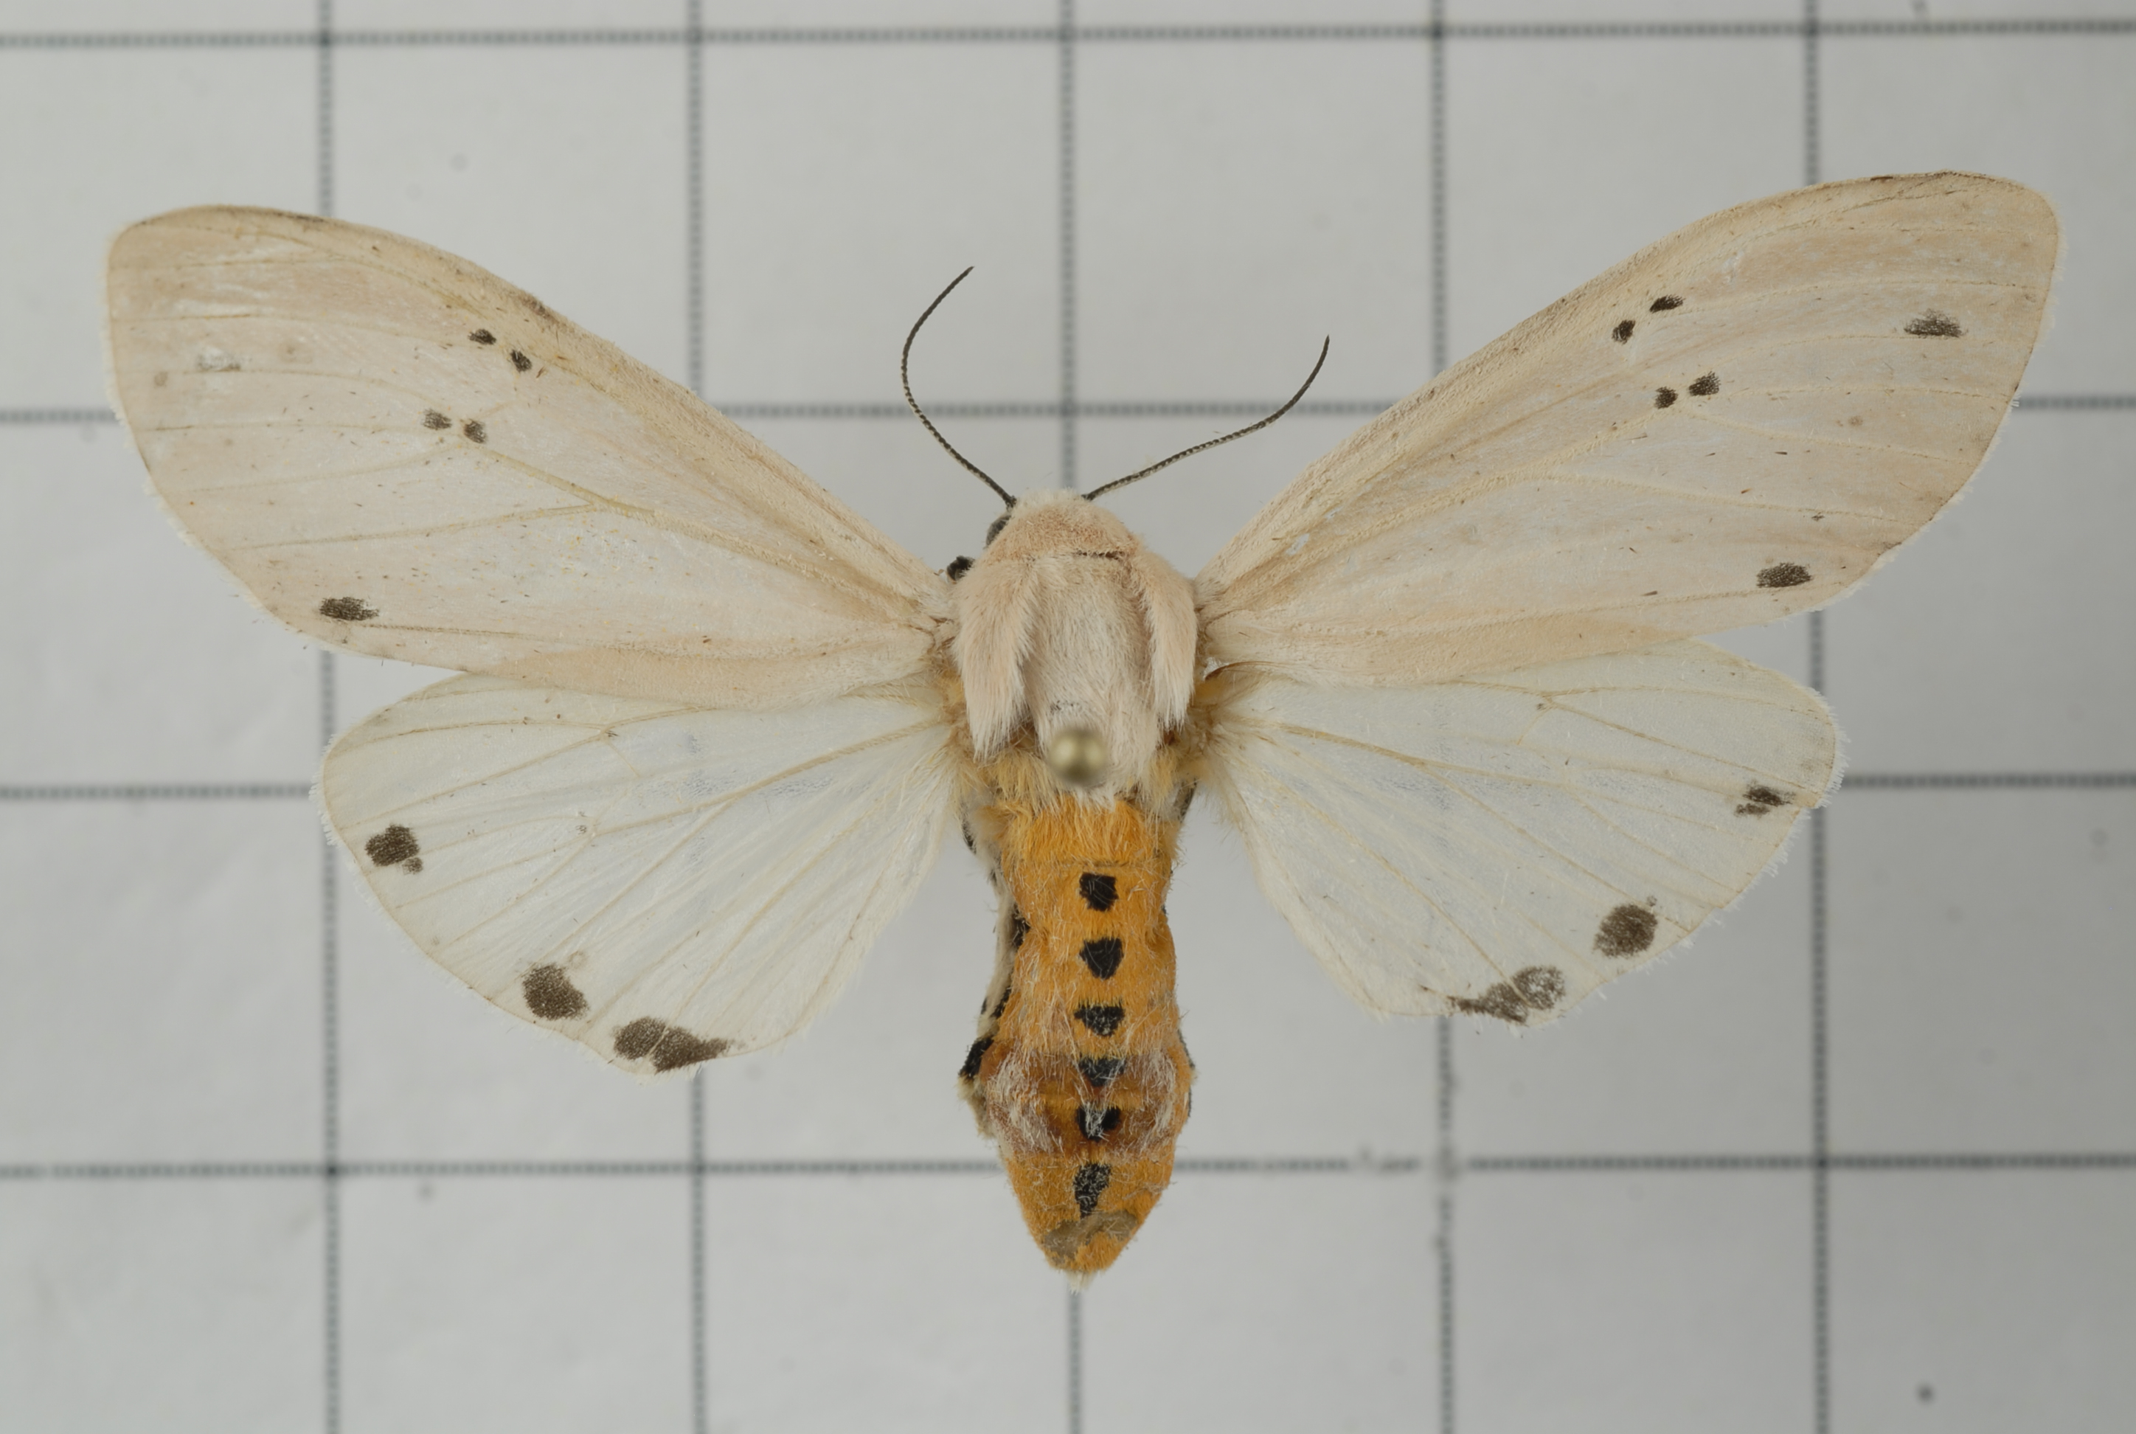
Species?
Creatonotos transiens koni
